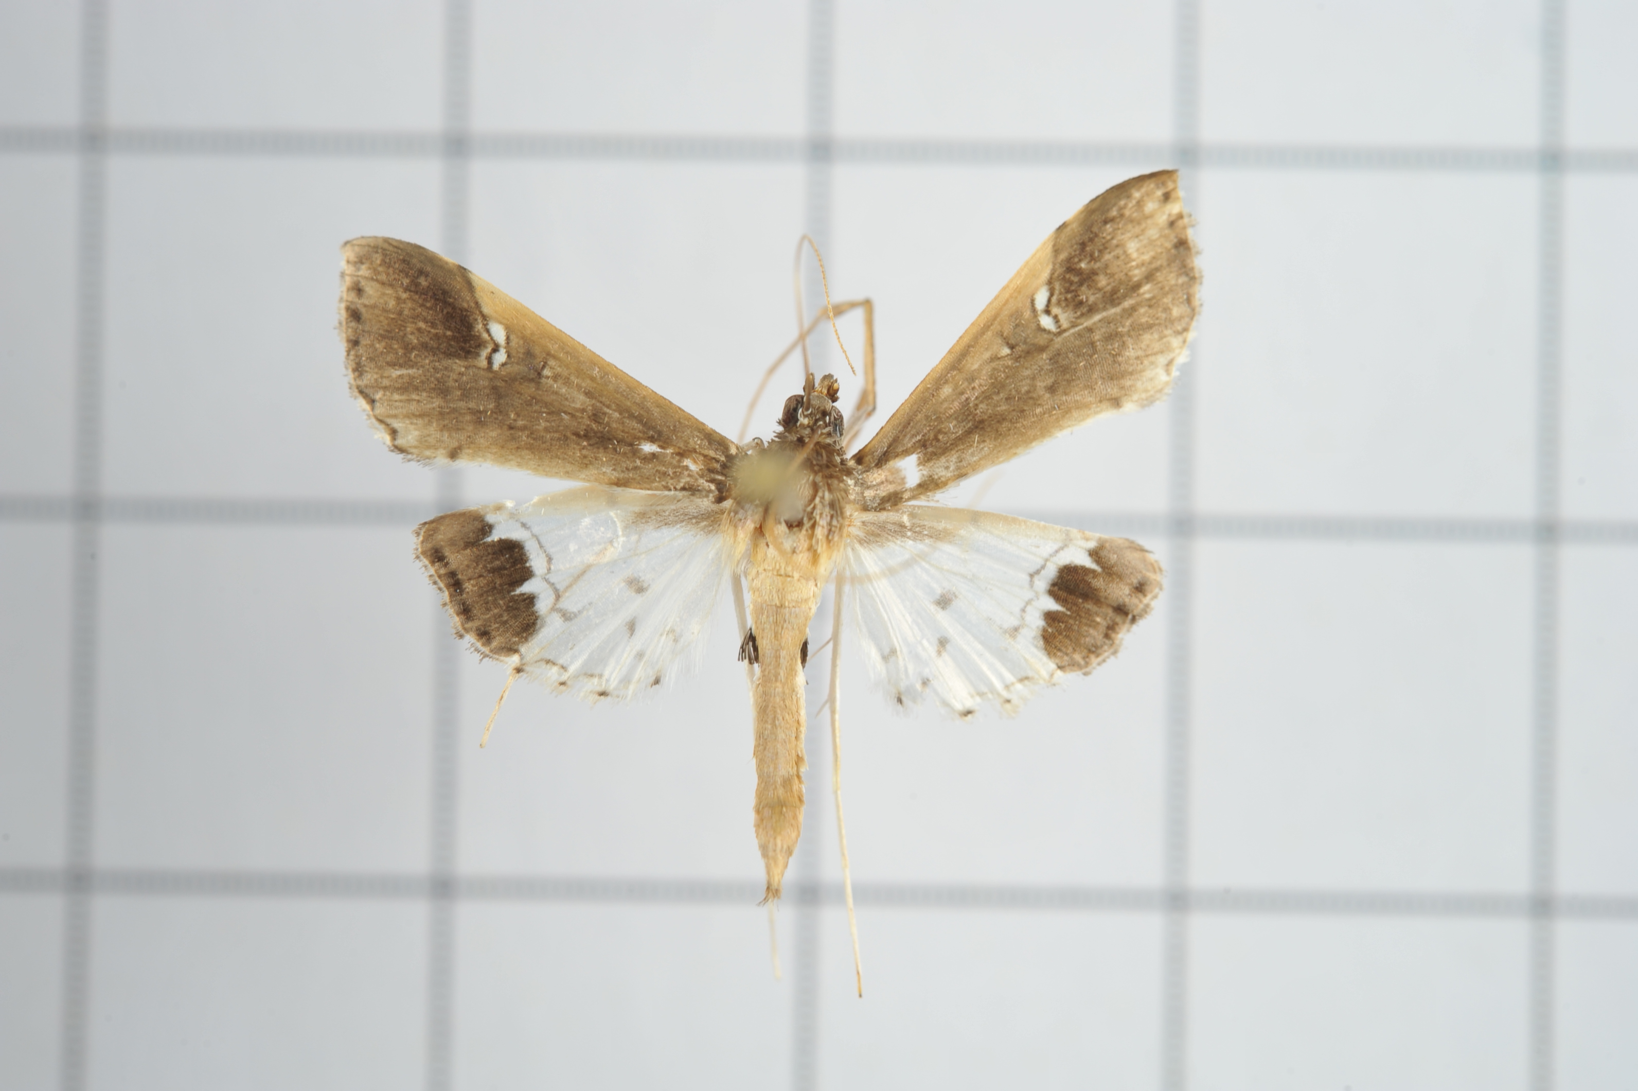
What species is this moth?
Maruca amboinalis
